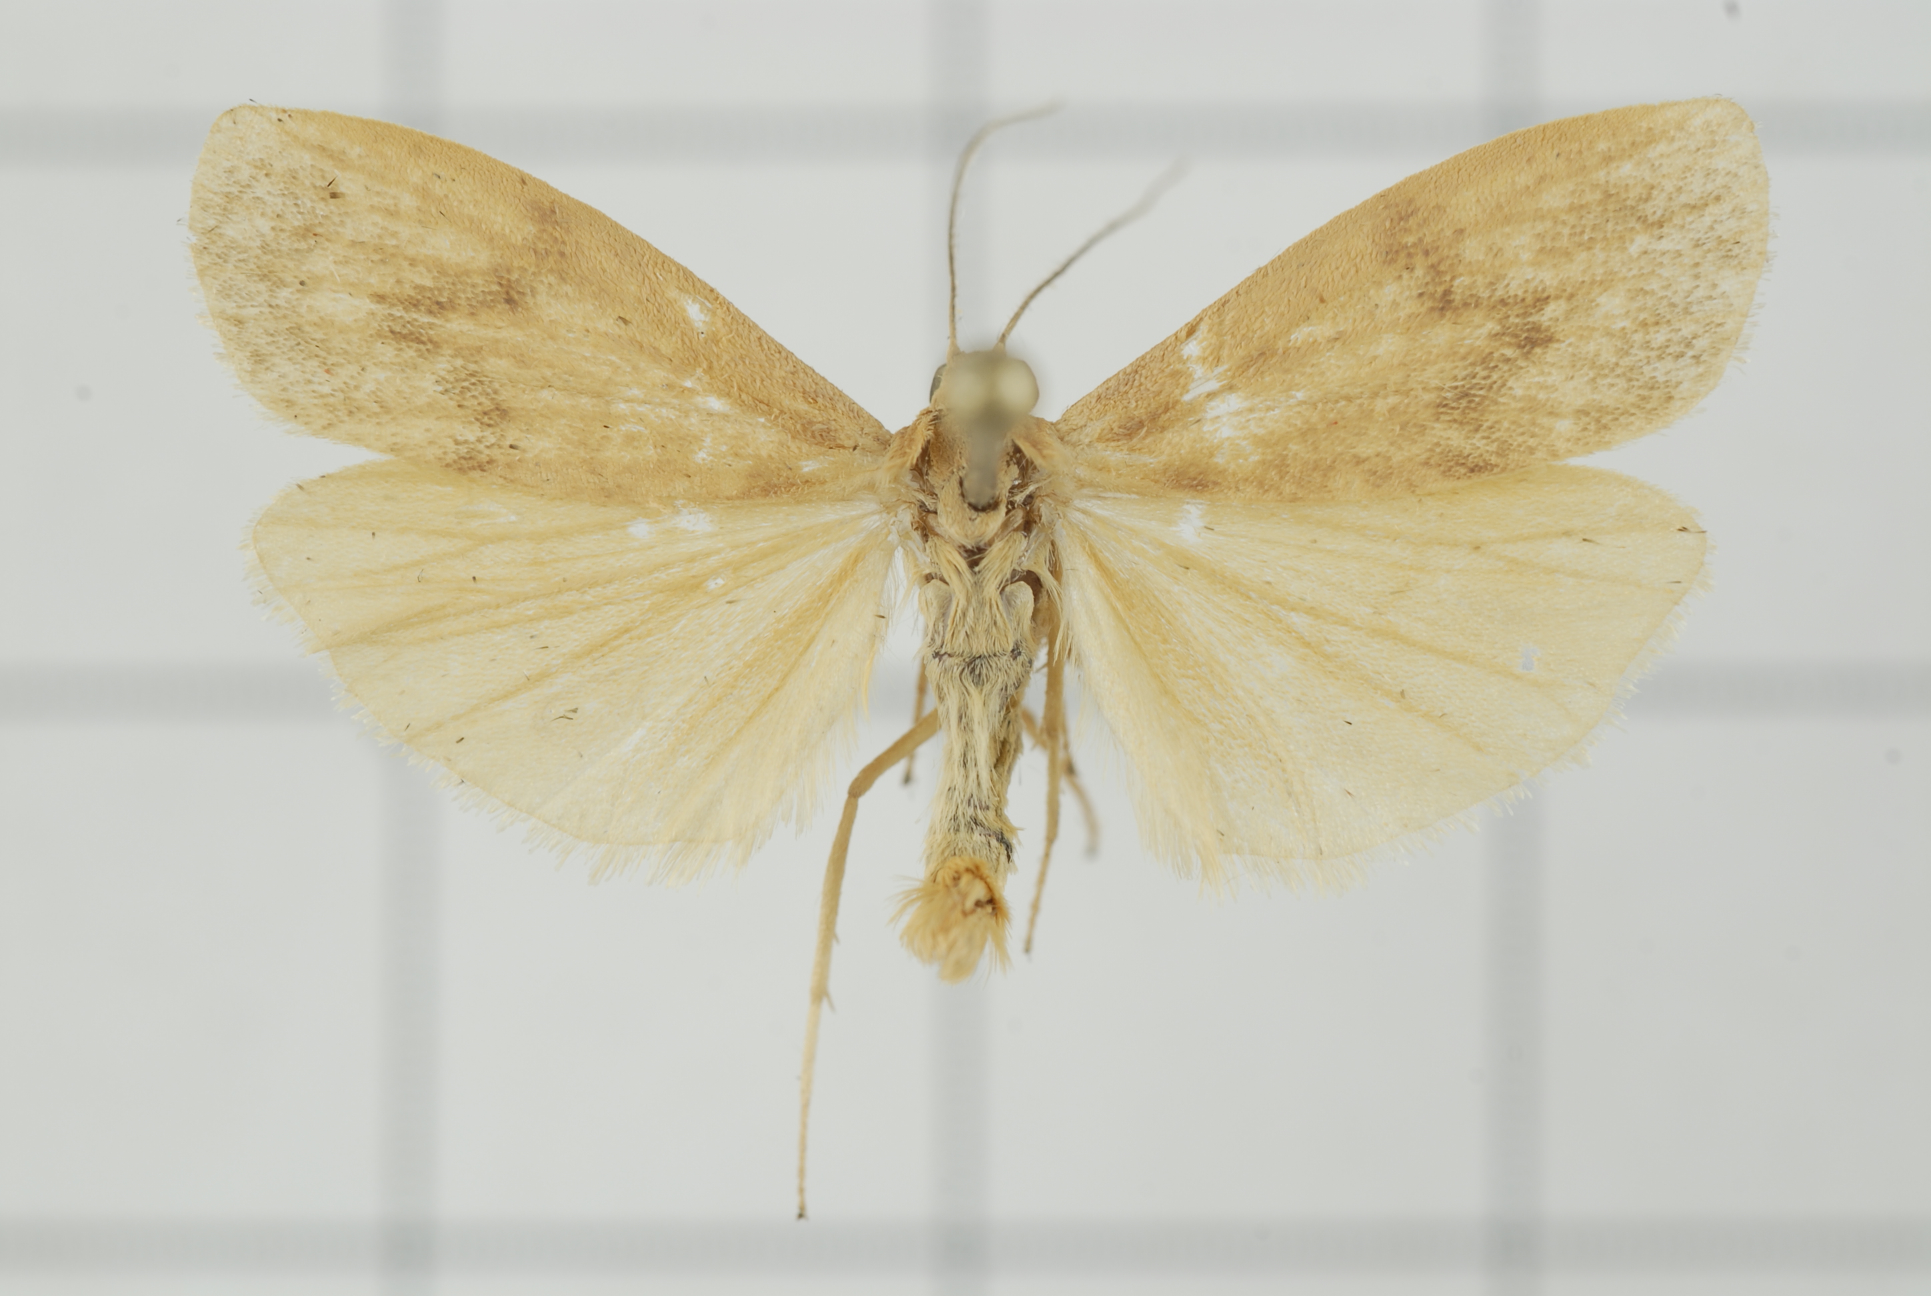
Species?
Teuloma tainebula
